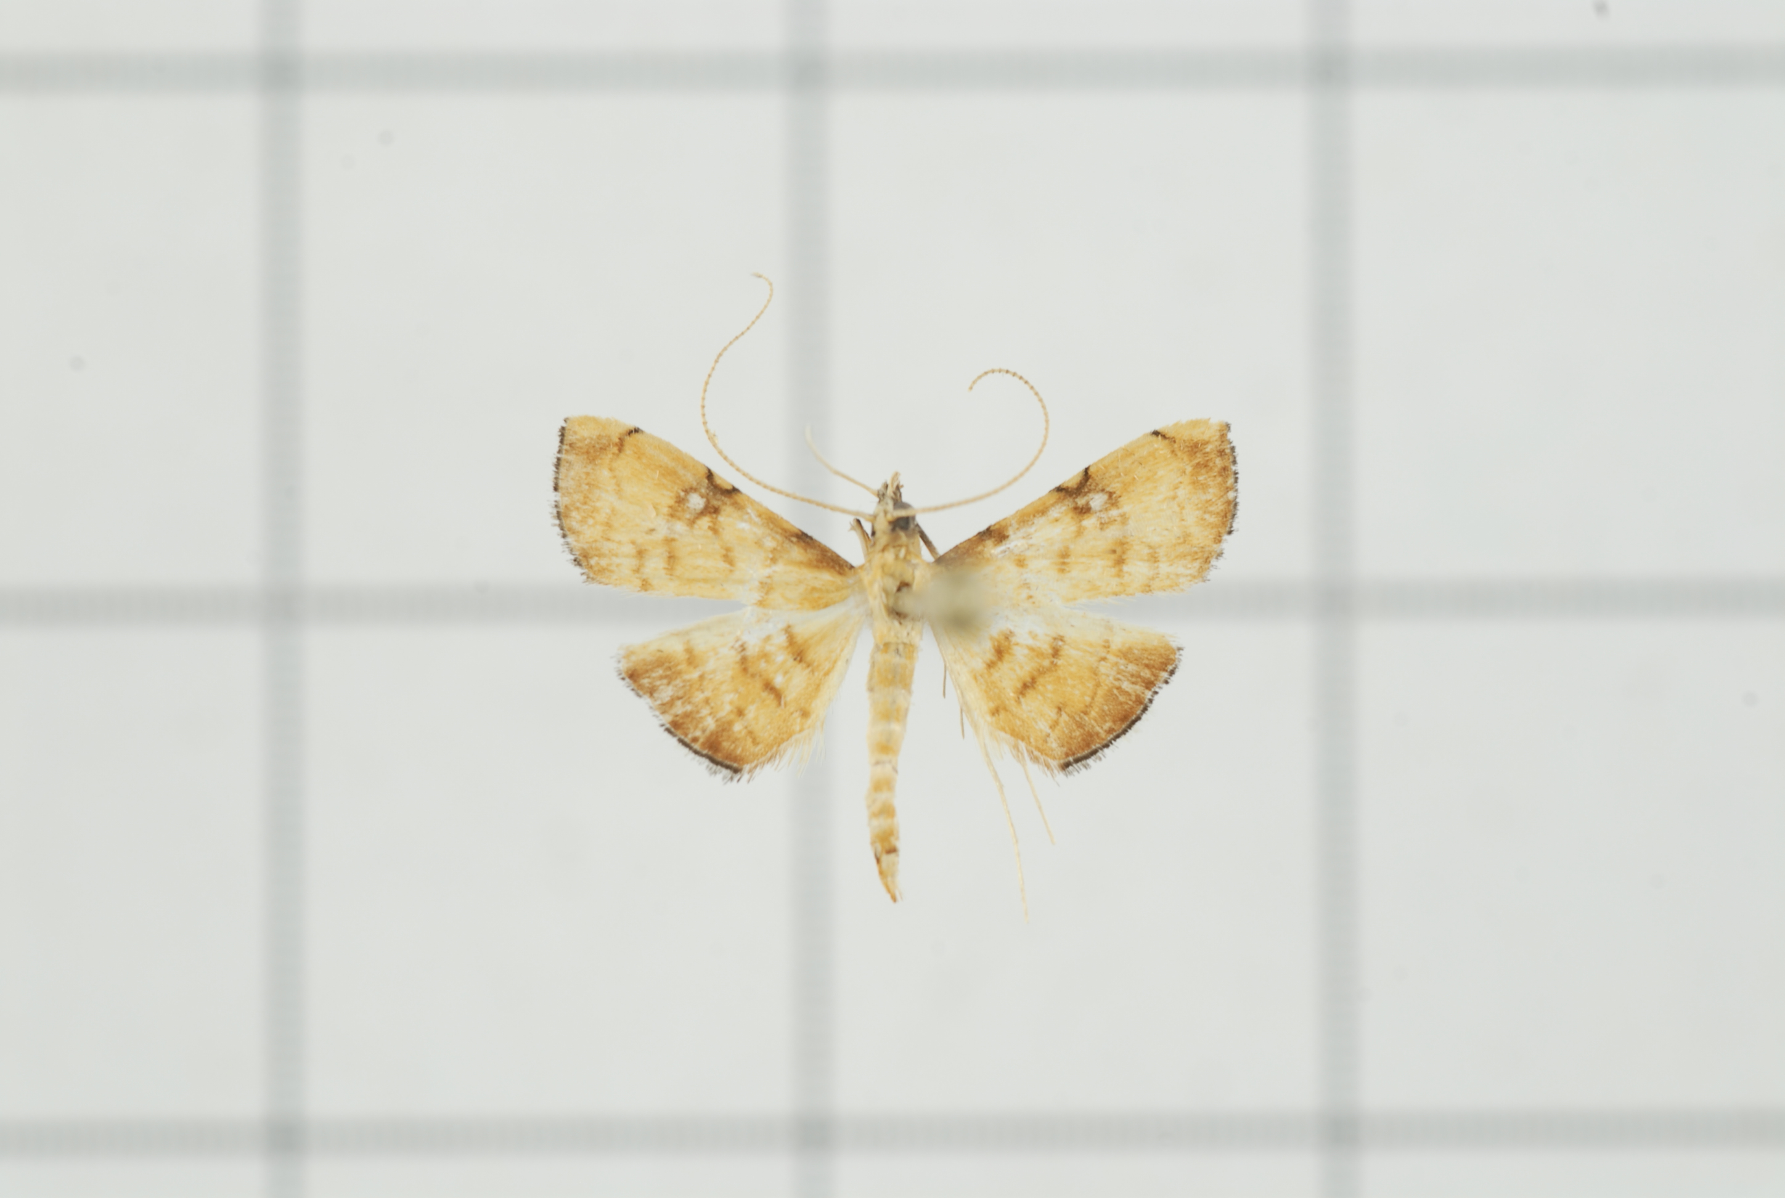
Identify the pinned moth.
Mabra nigriscripta
